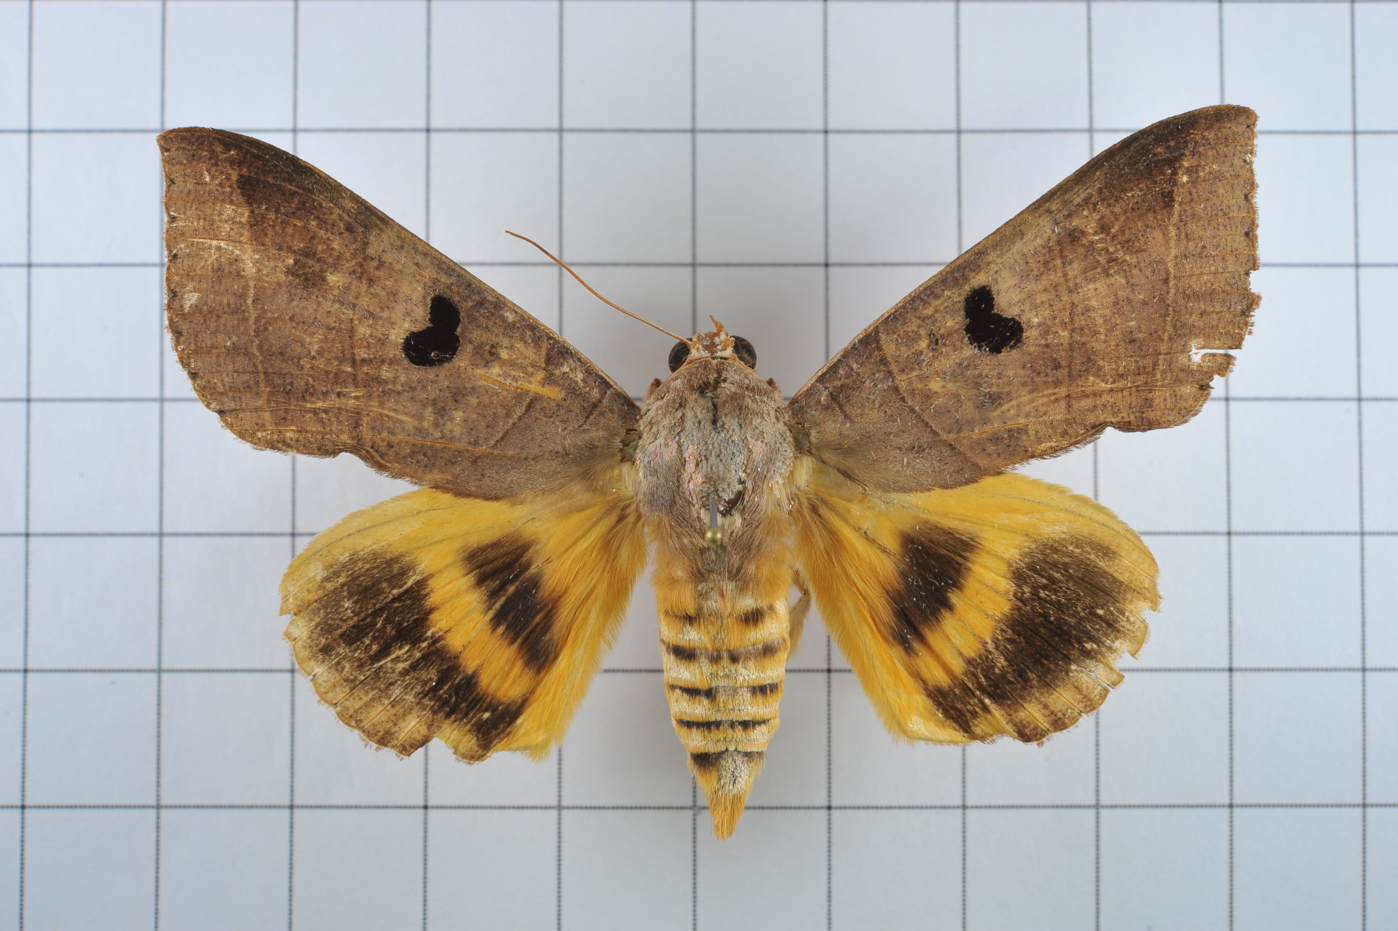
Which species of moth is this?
Thyas coronata
